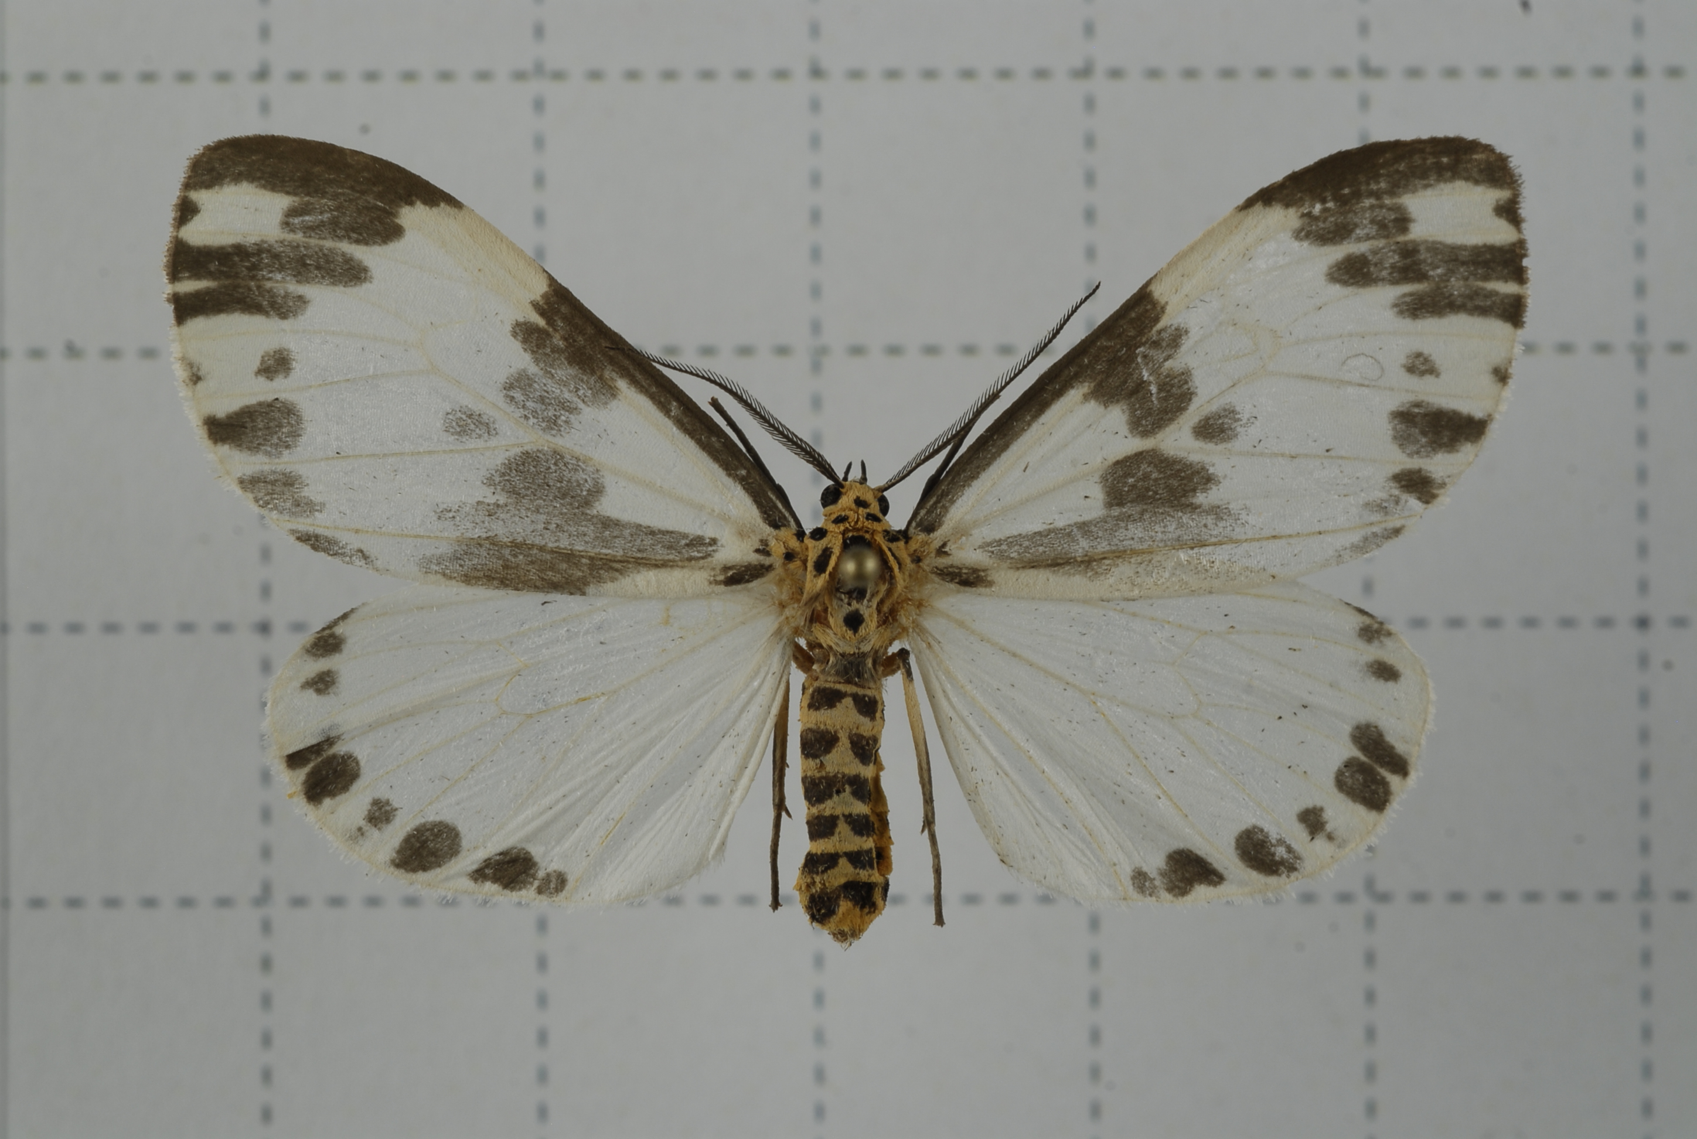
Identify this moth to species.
Nyctemera carissima formosana
